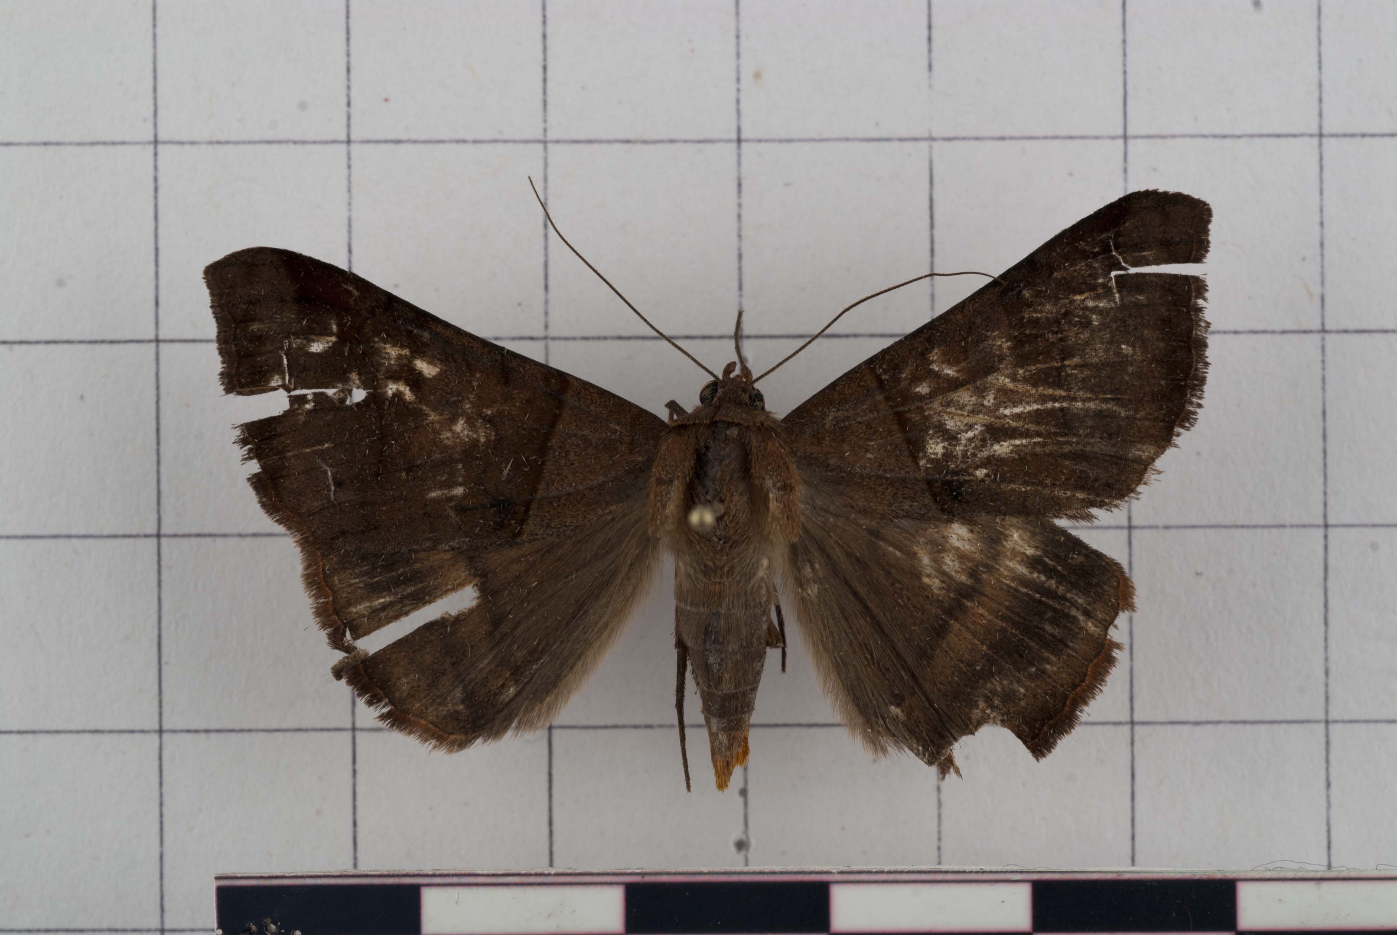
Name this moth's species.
Mocis undata
